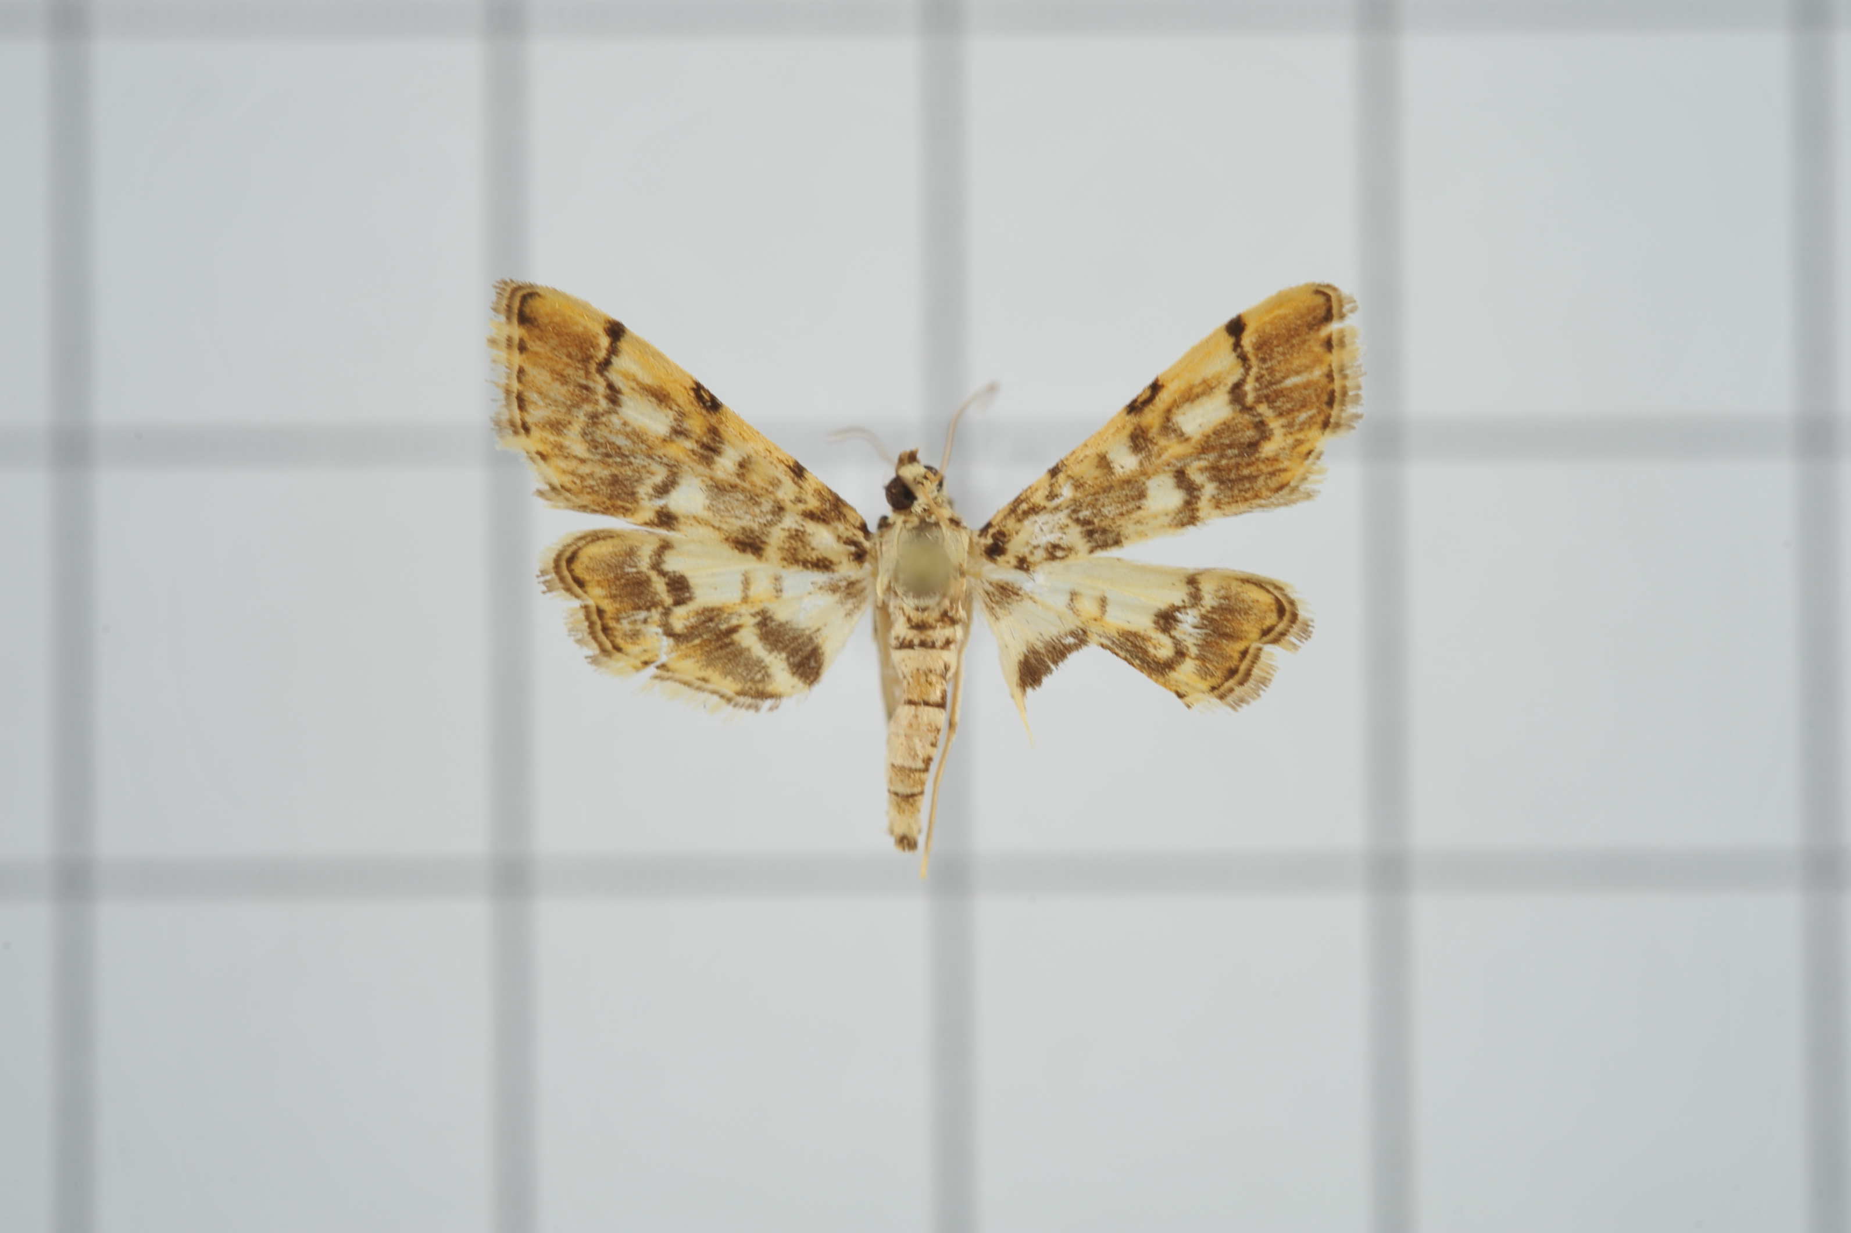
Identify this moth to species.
Lamprosema commixta
